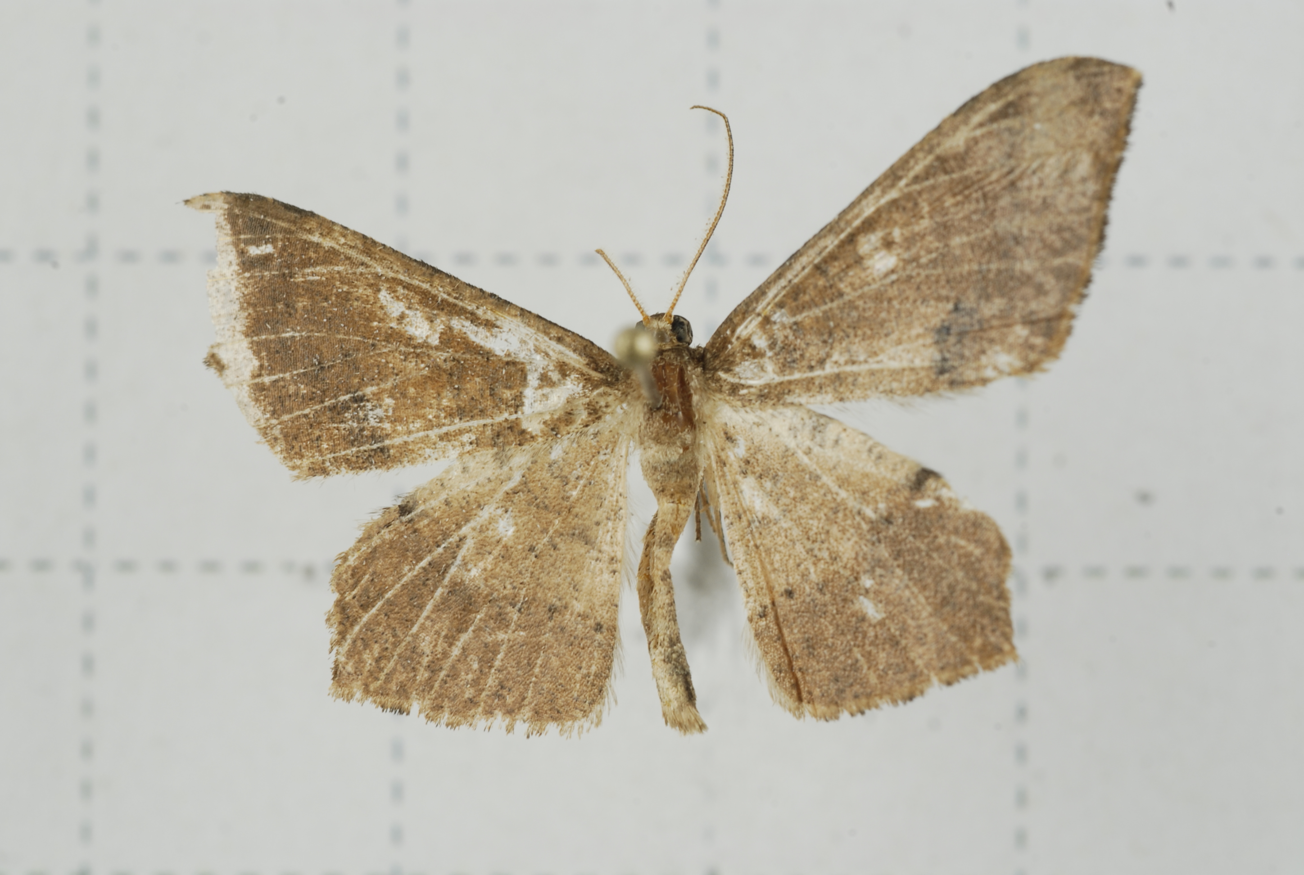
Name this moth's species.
Krananda falcata
